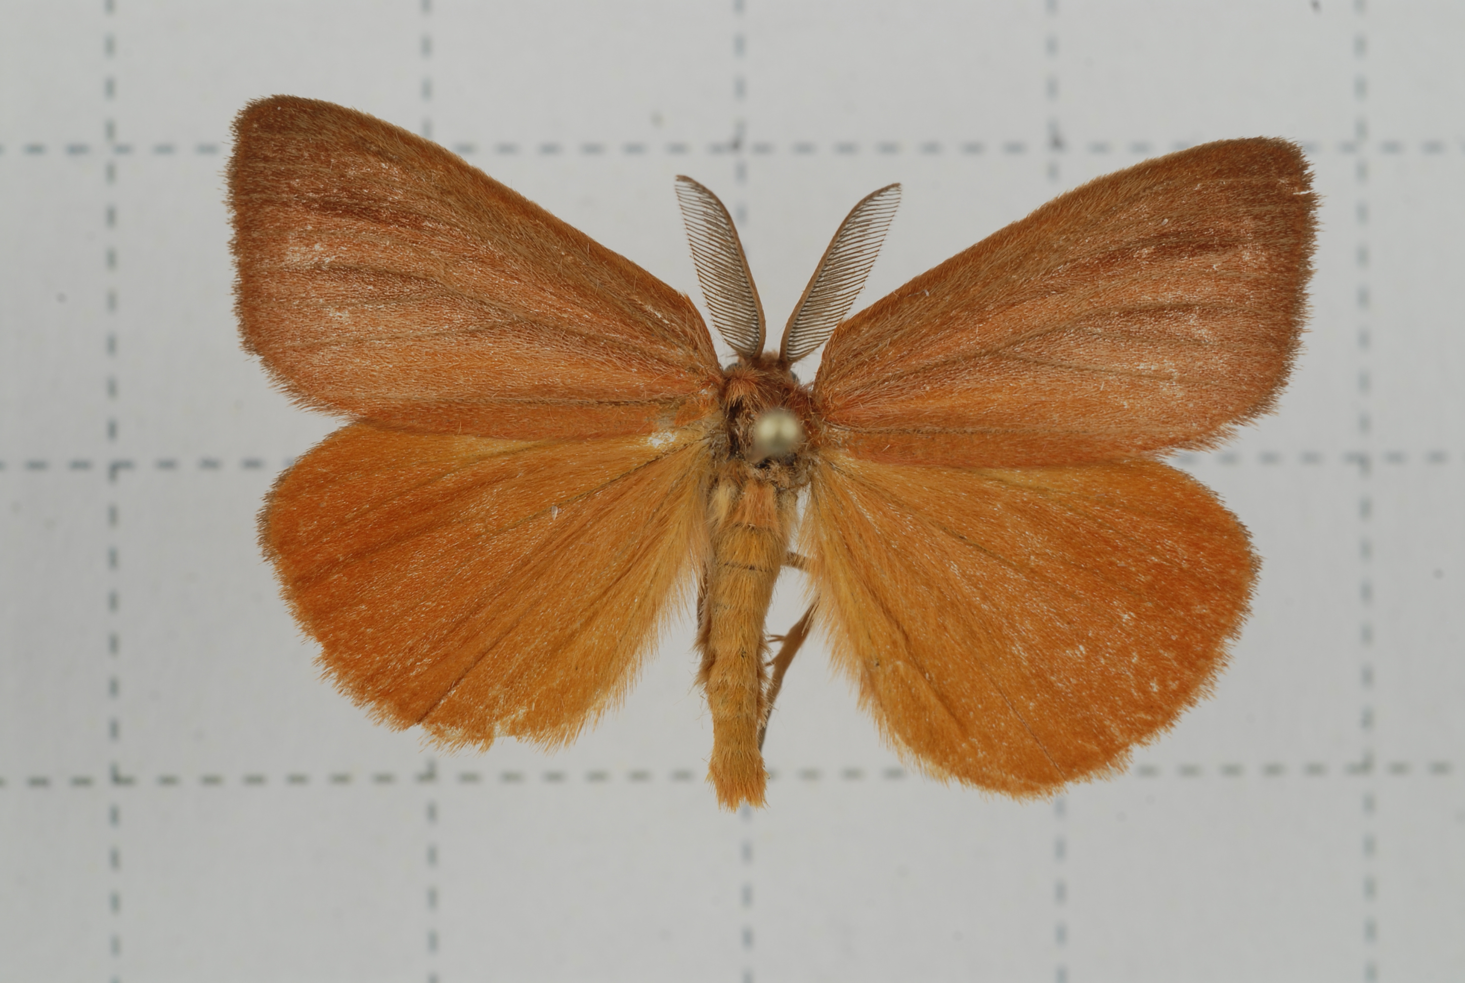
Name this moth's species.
Pantana substrigosa
